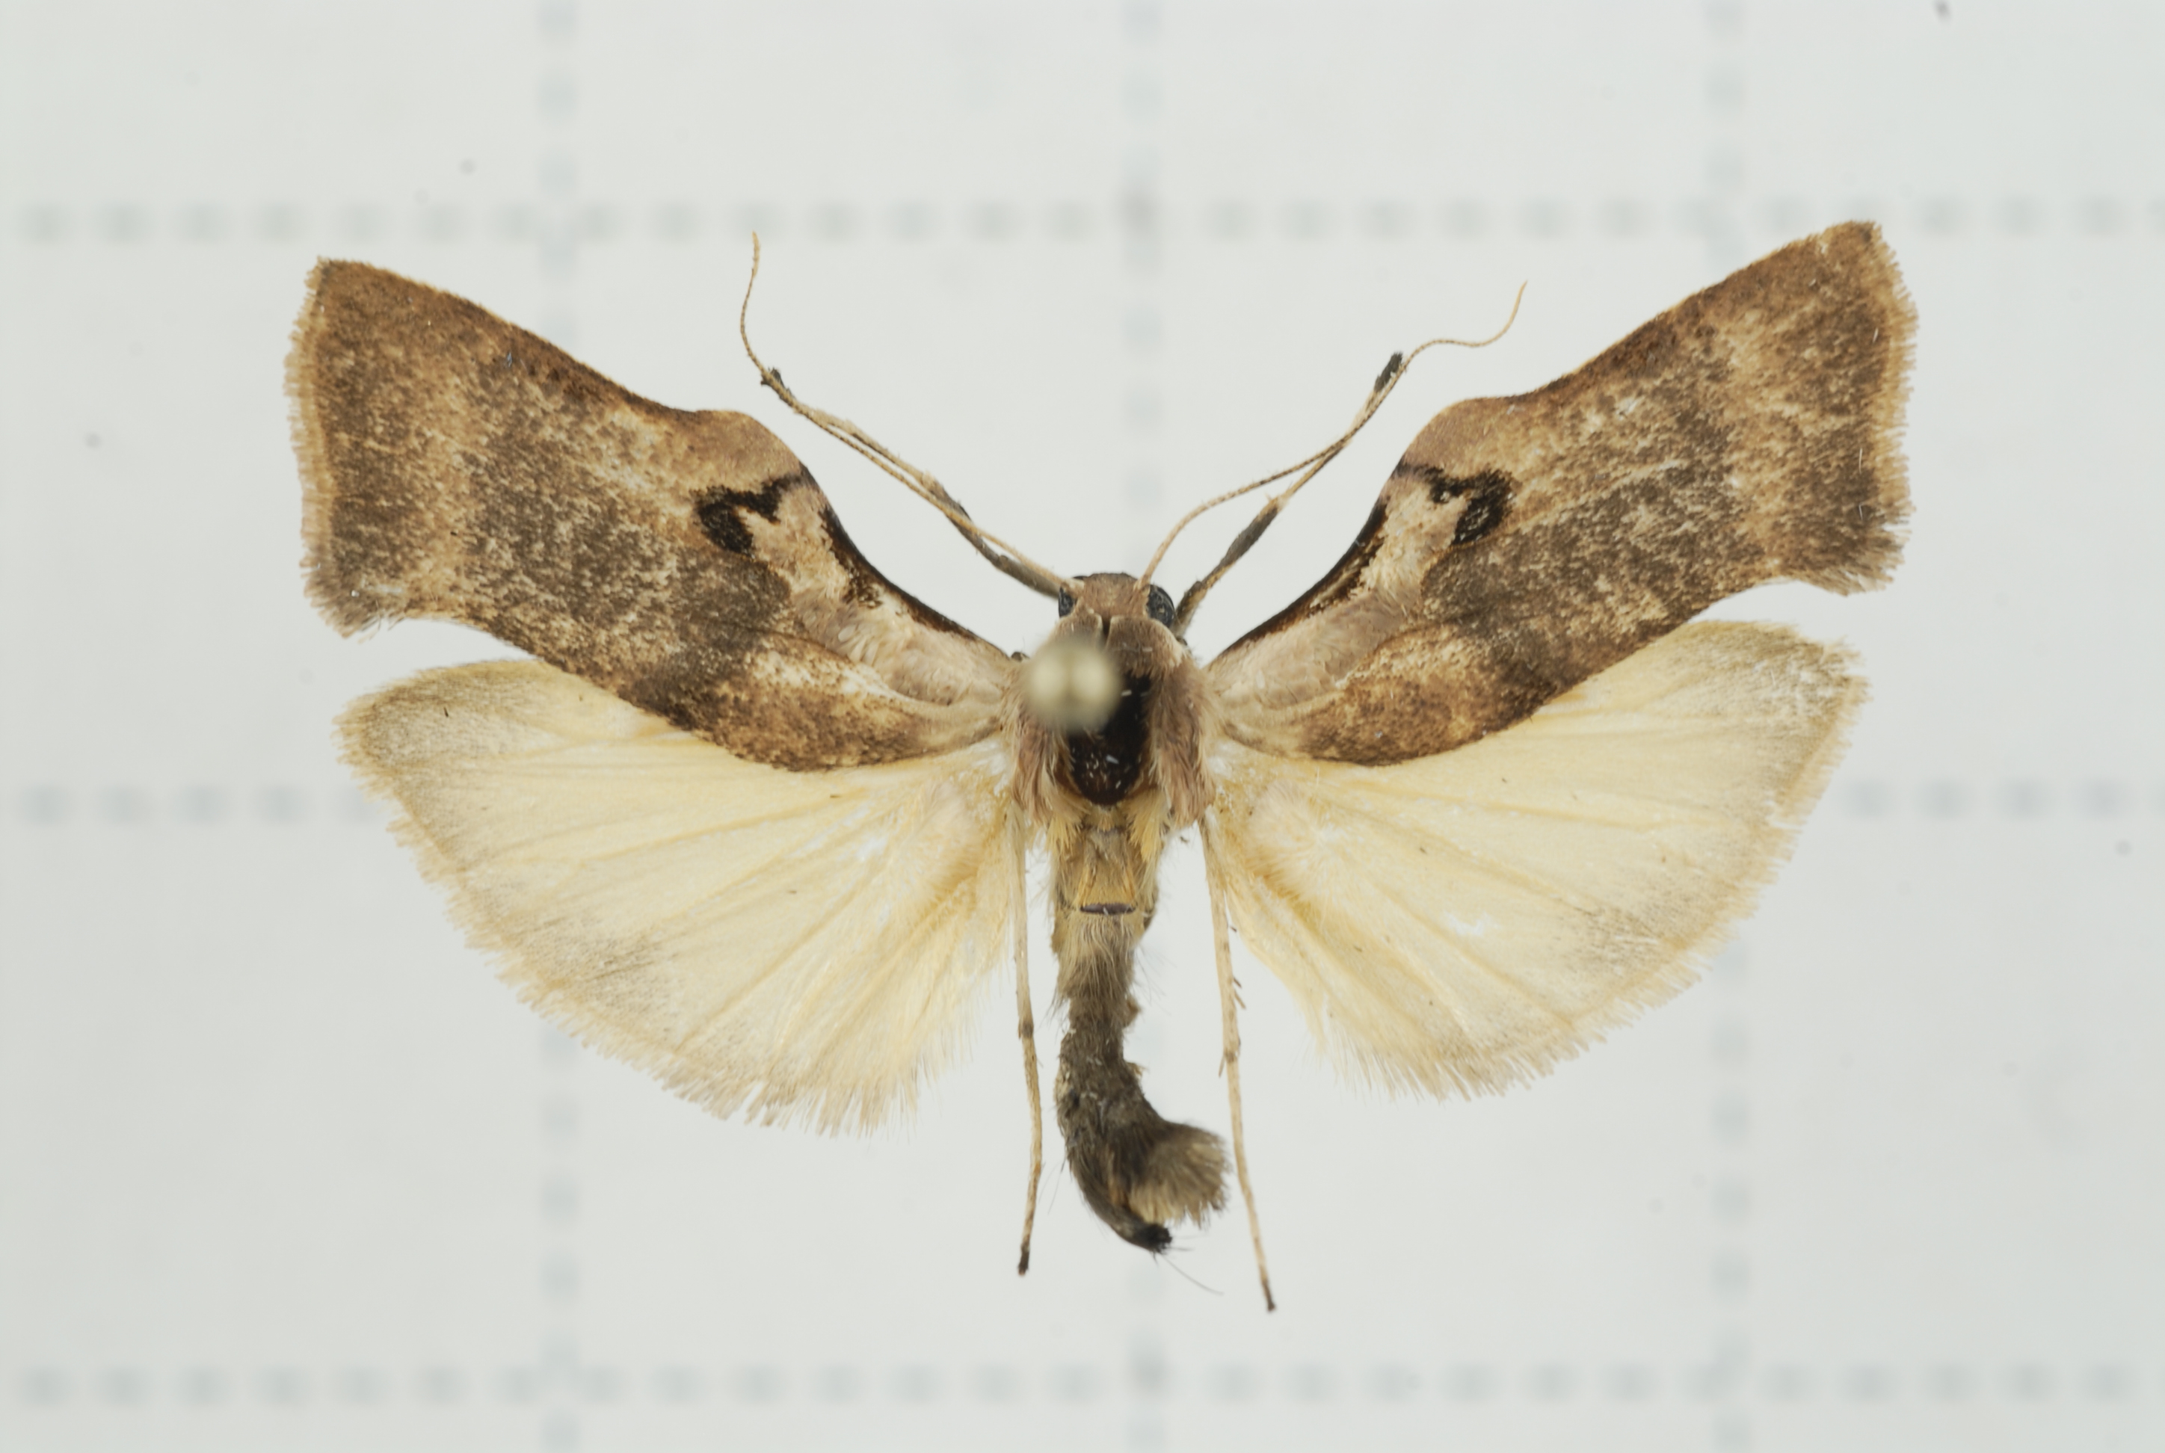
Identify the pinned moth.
Teulisna tumida
